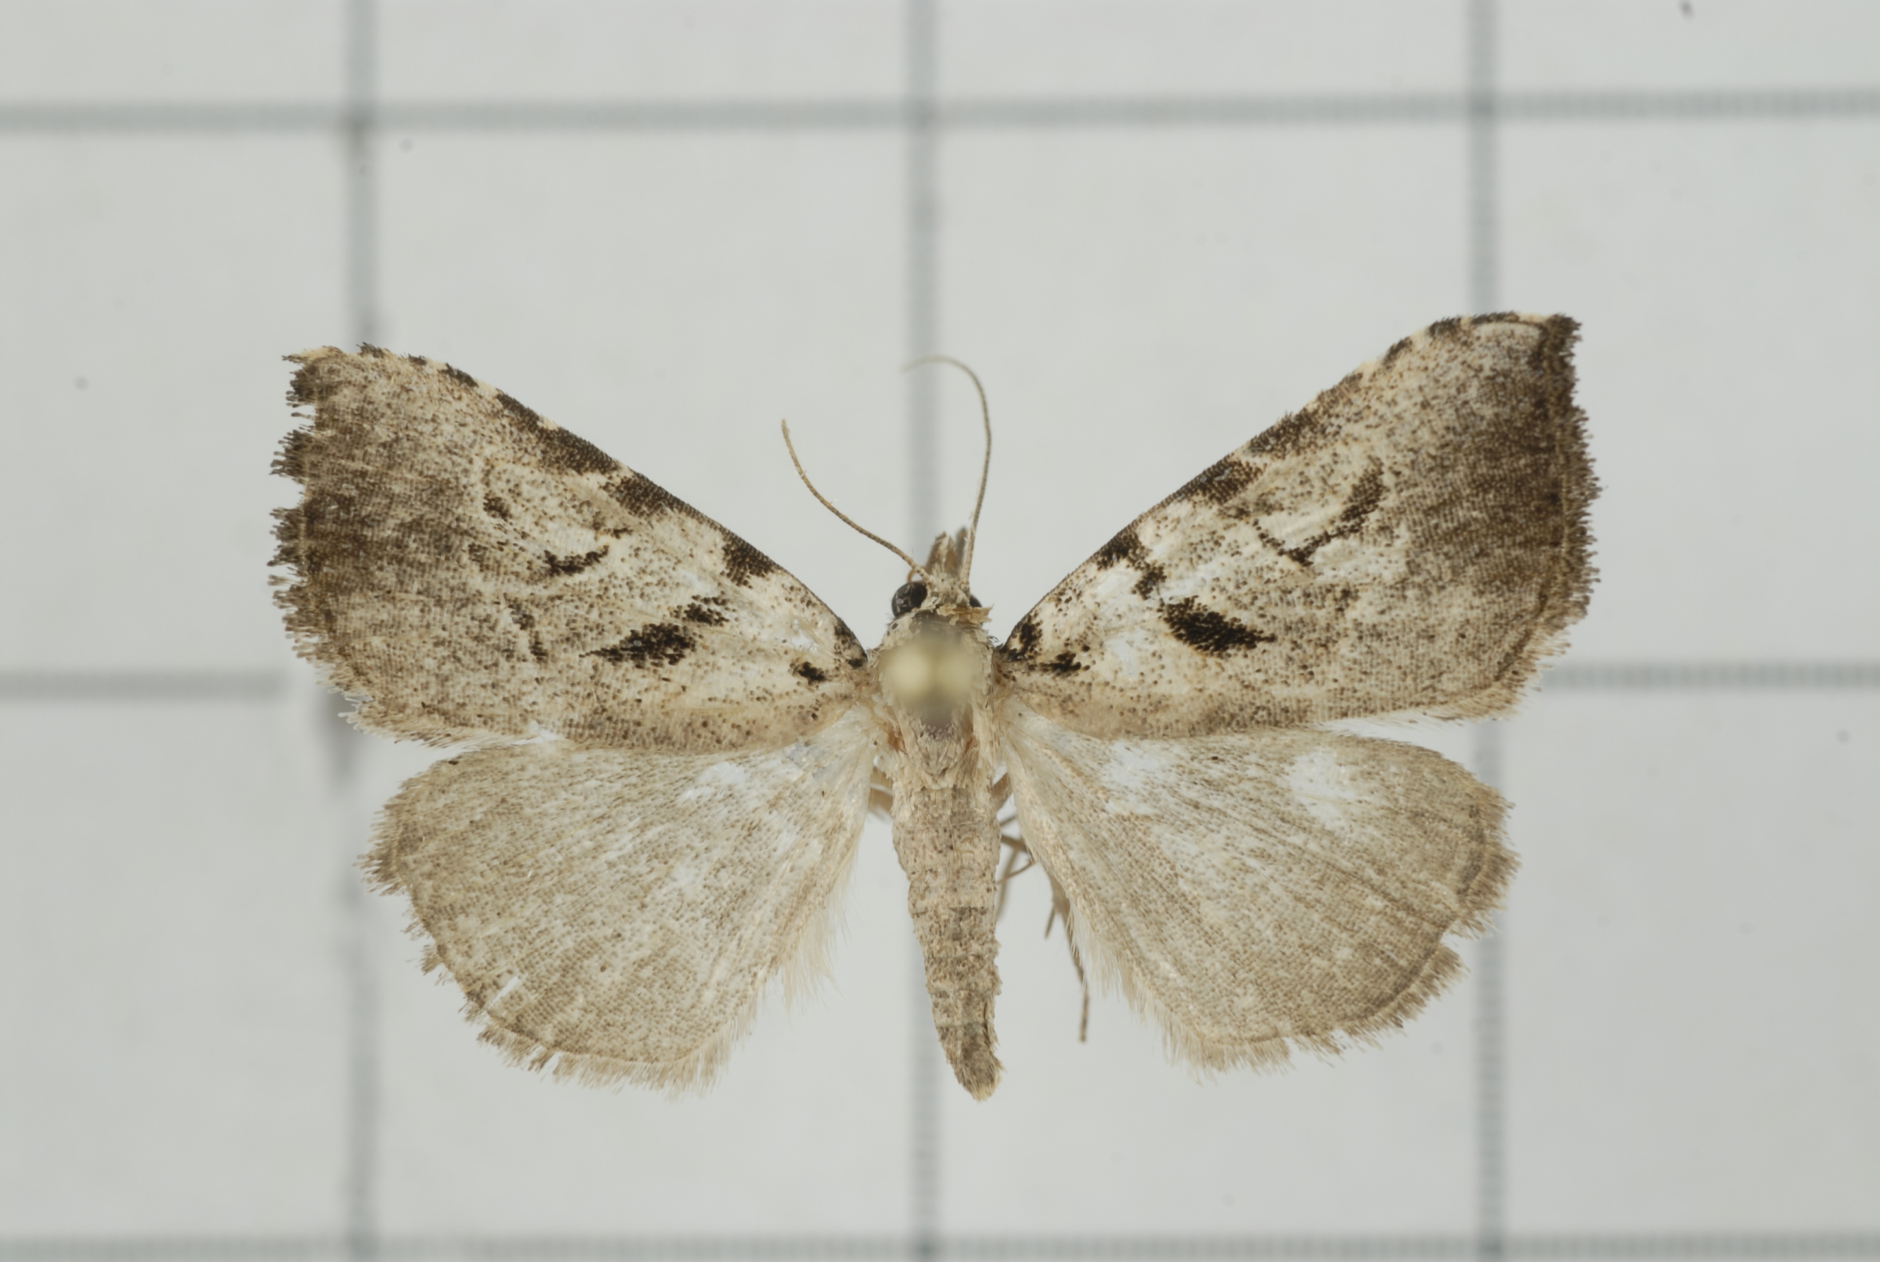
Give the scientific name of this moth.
Oglasa retracta
